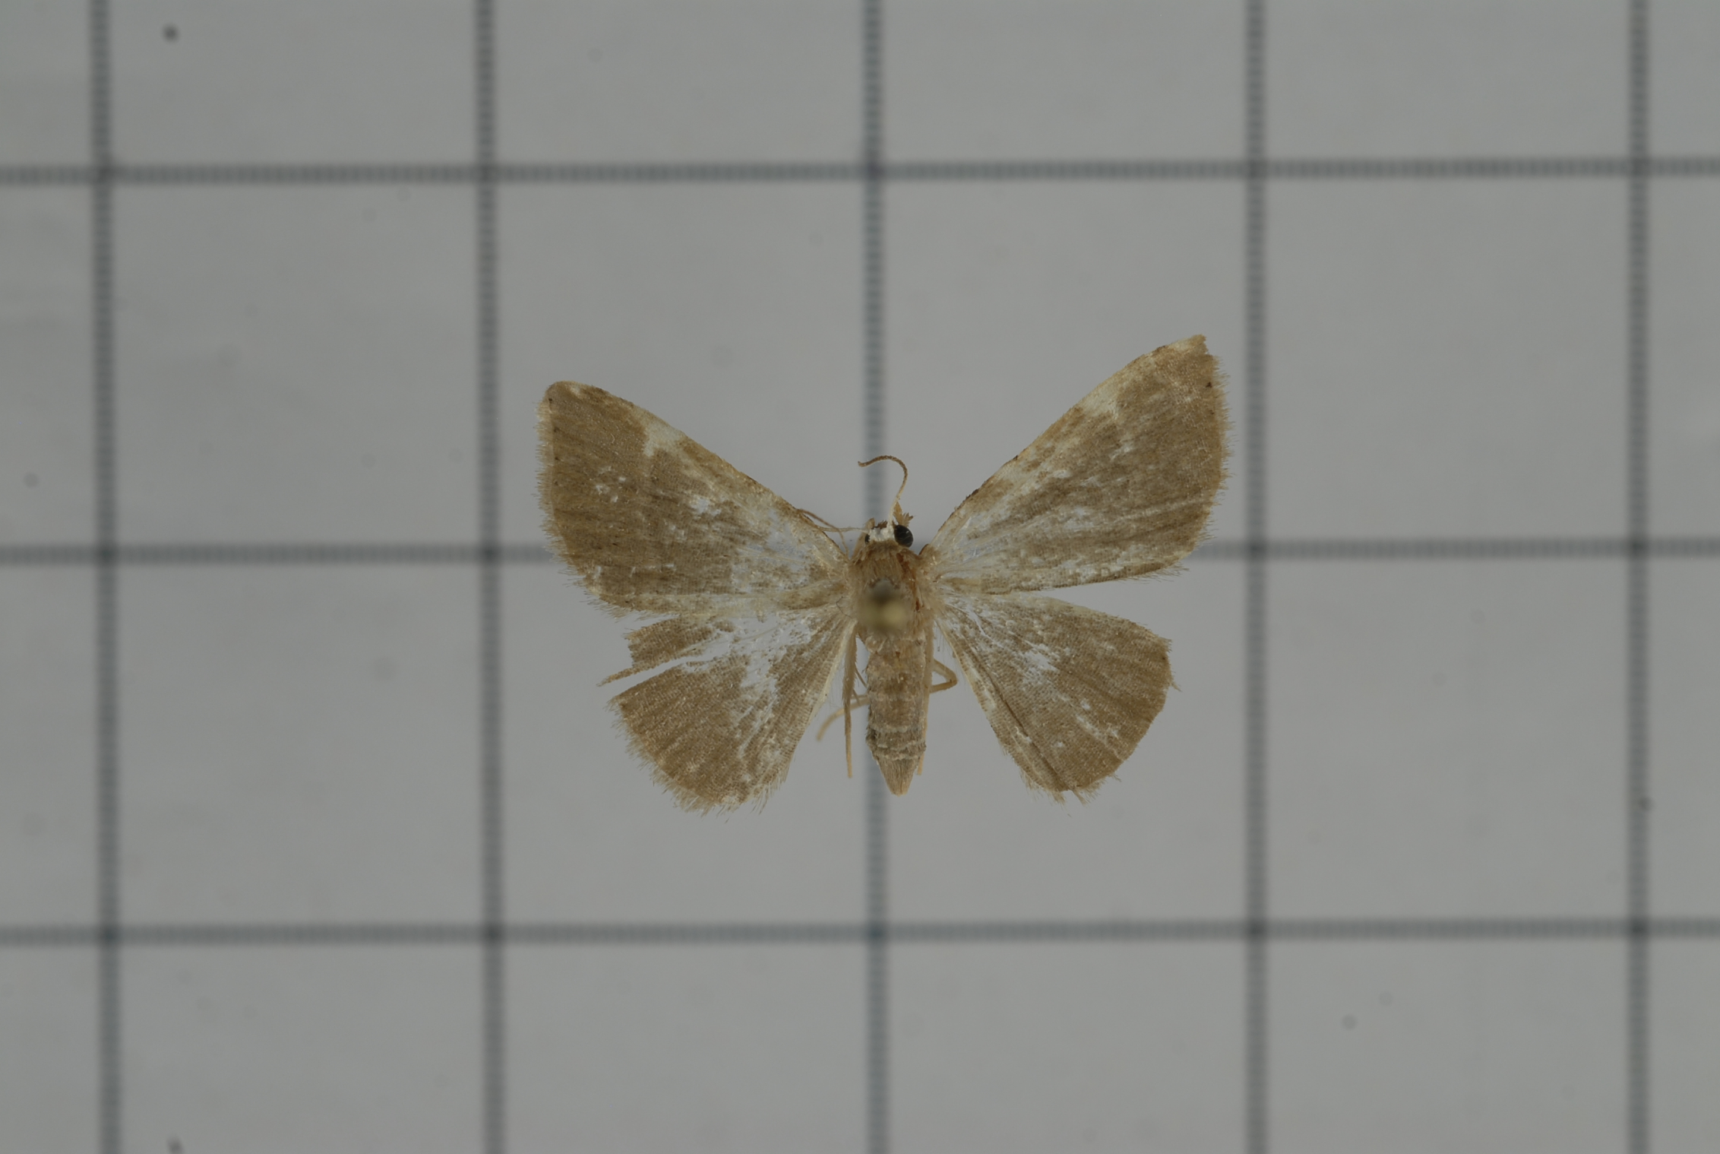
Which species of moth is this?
Corgatha costimacula
